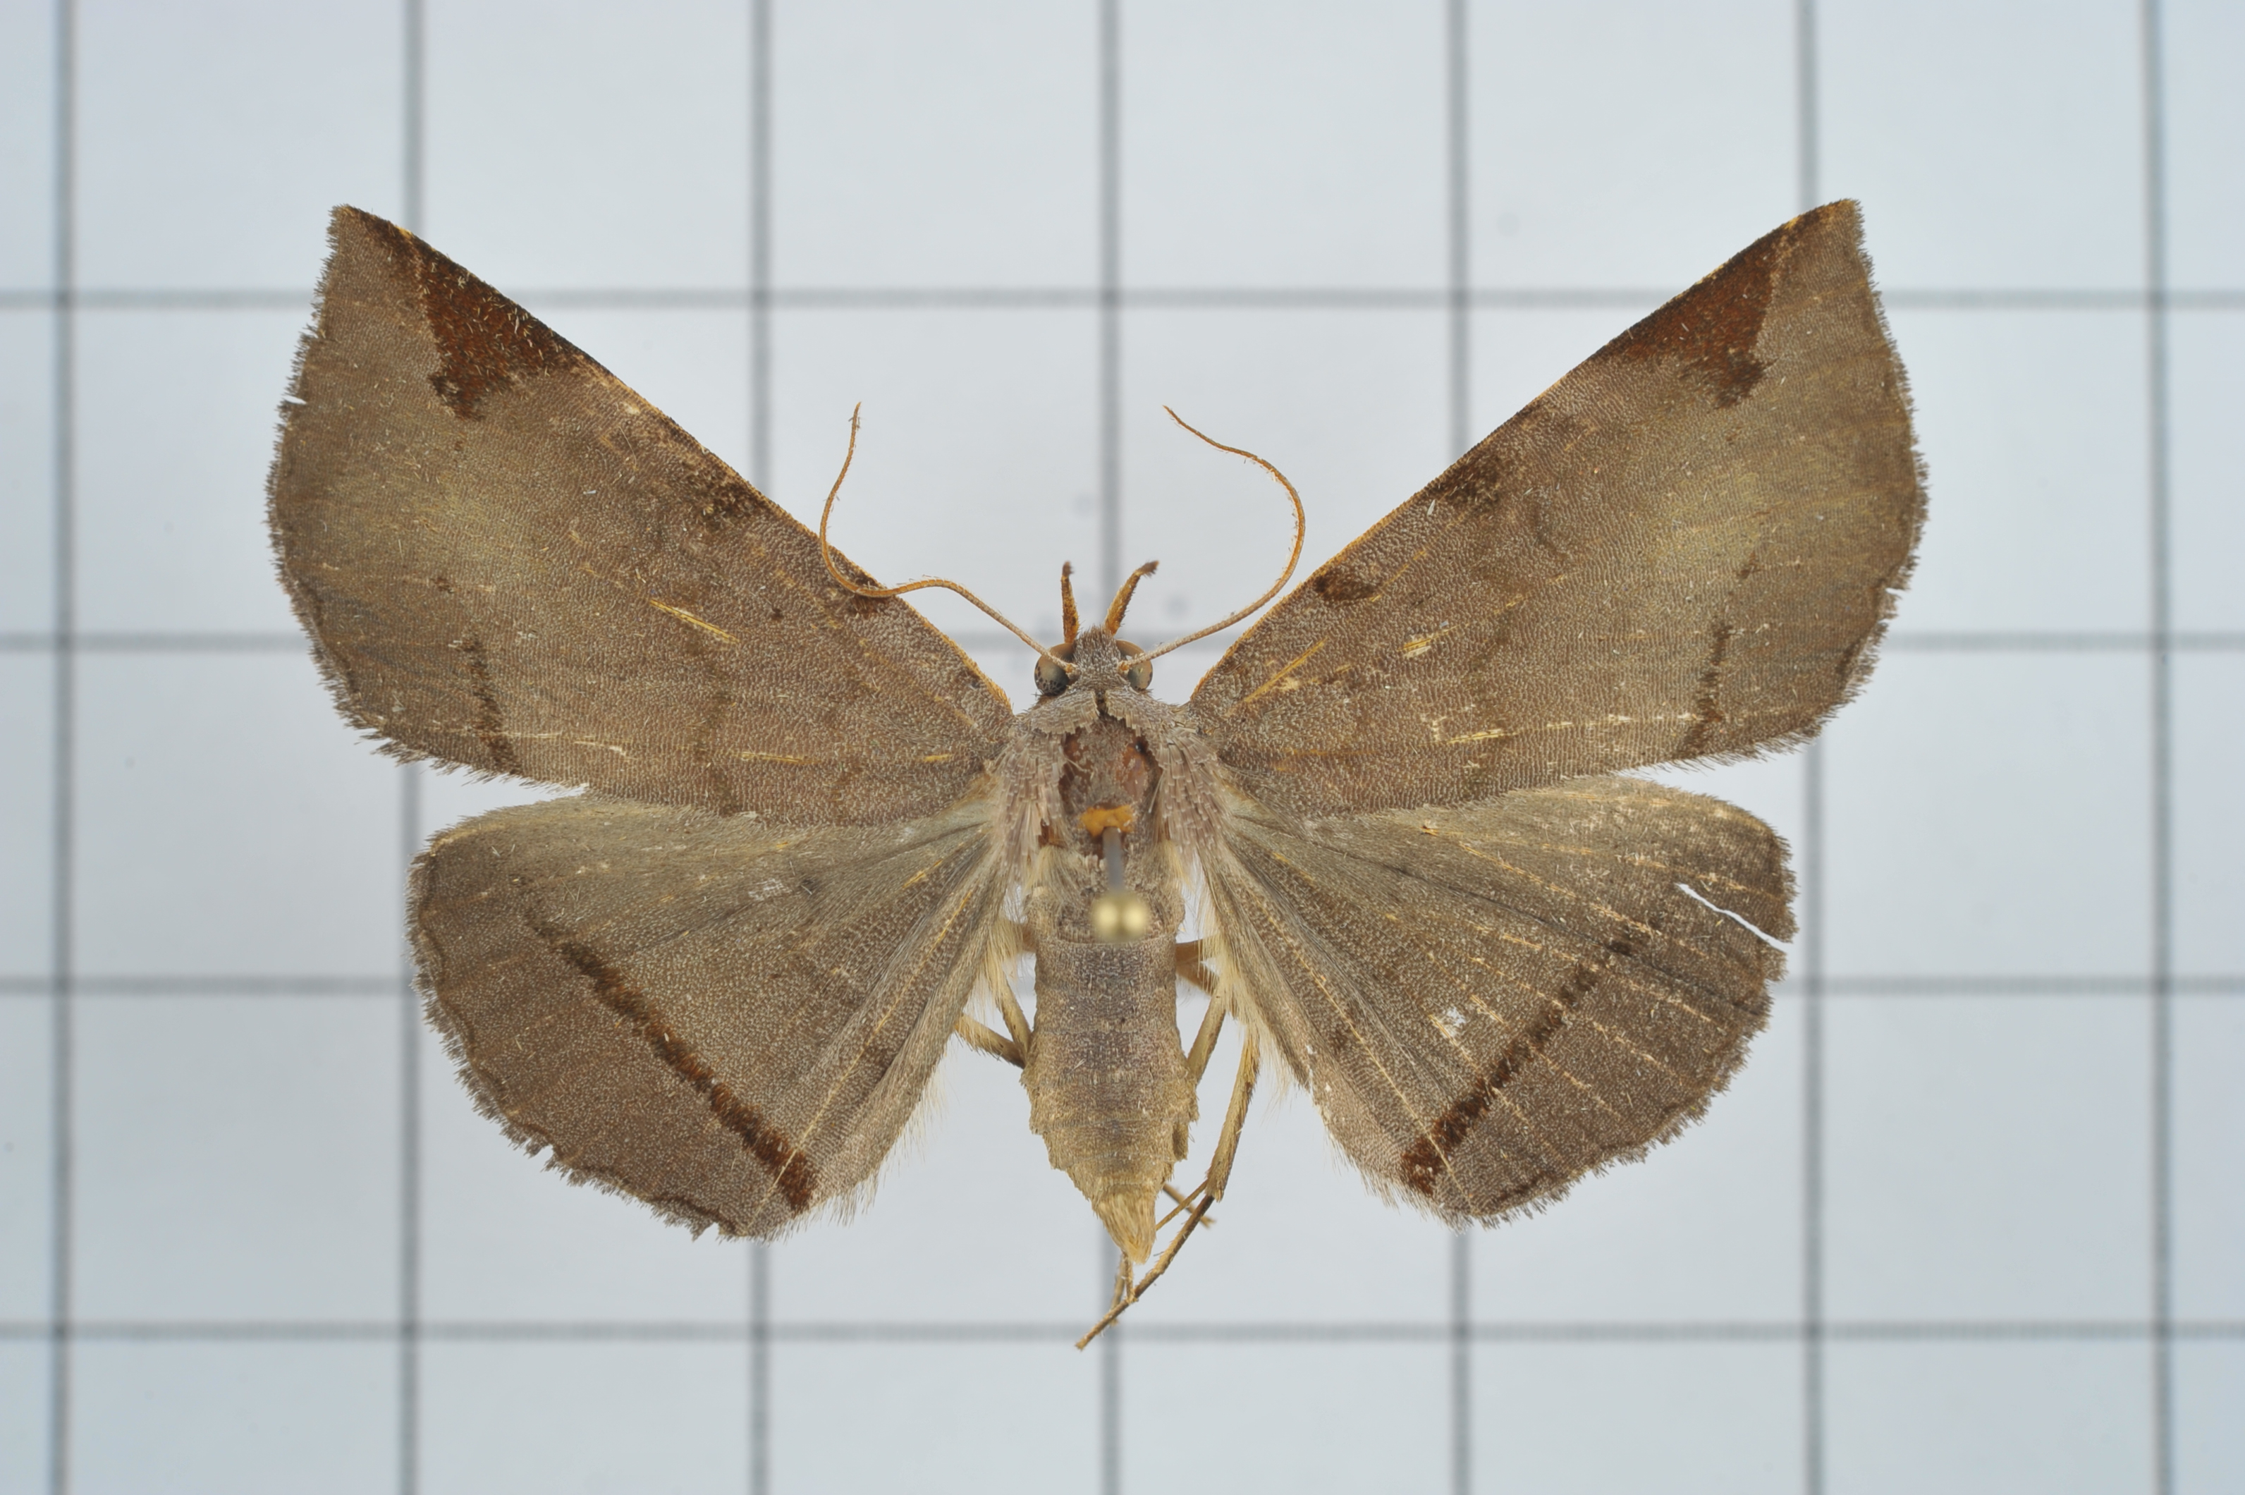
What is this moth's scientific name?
Mecodina subcostalis
